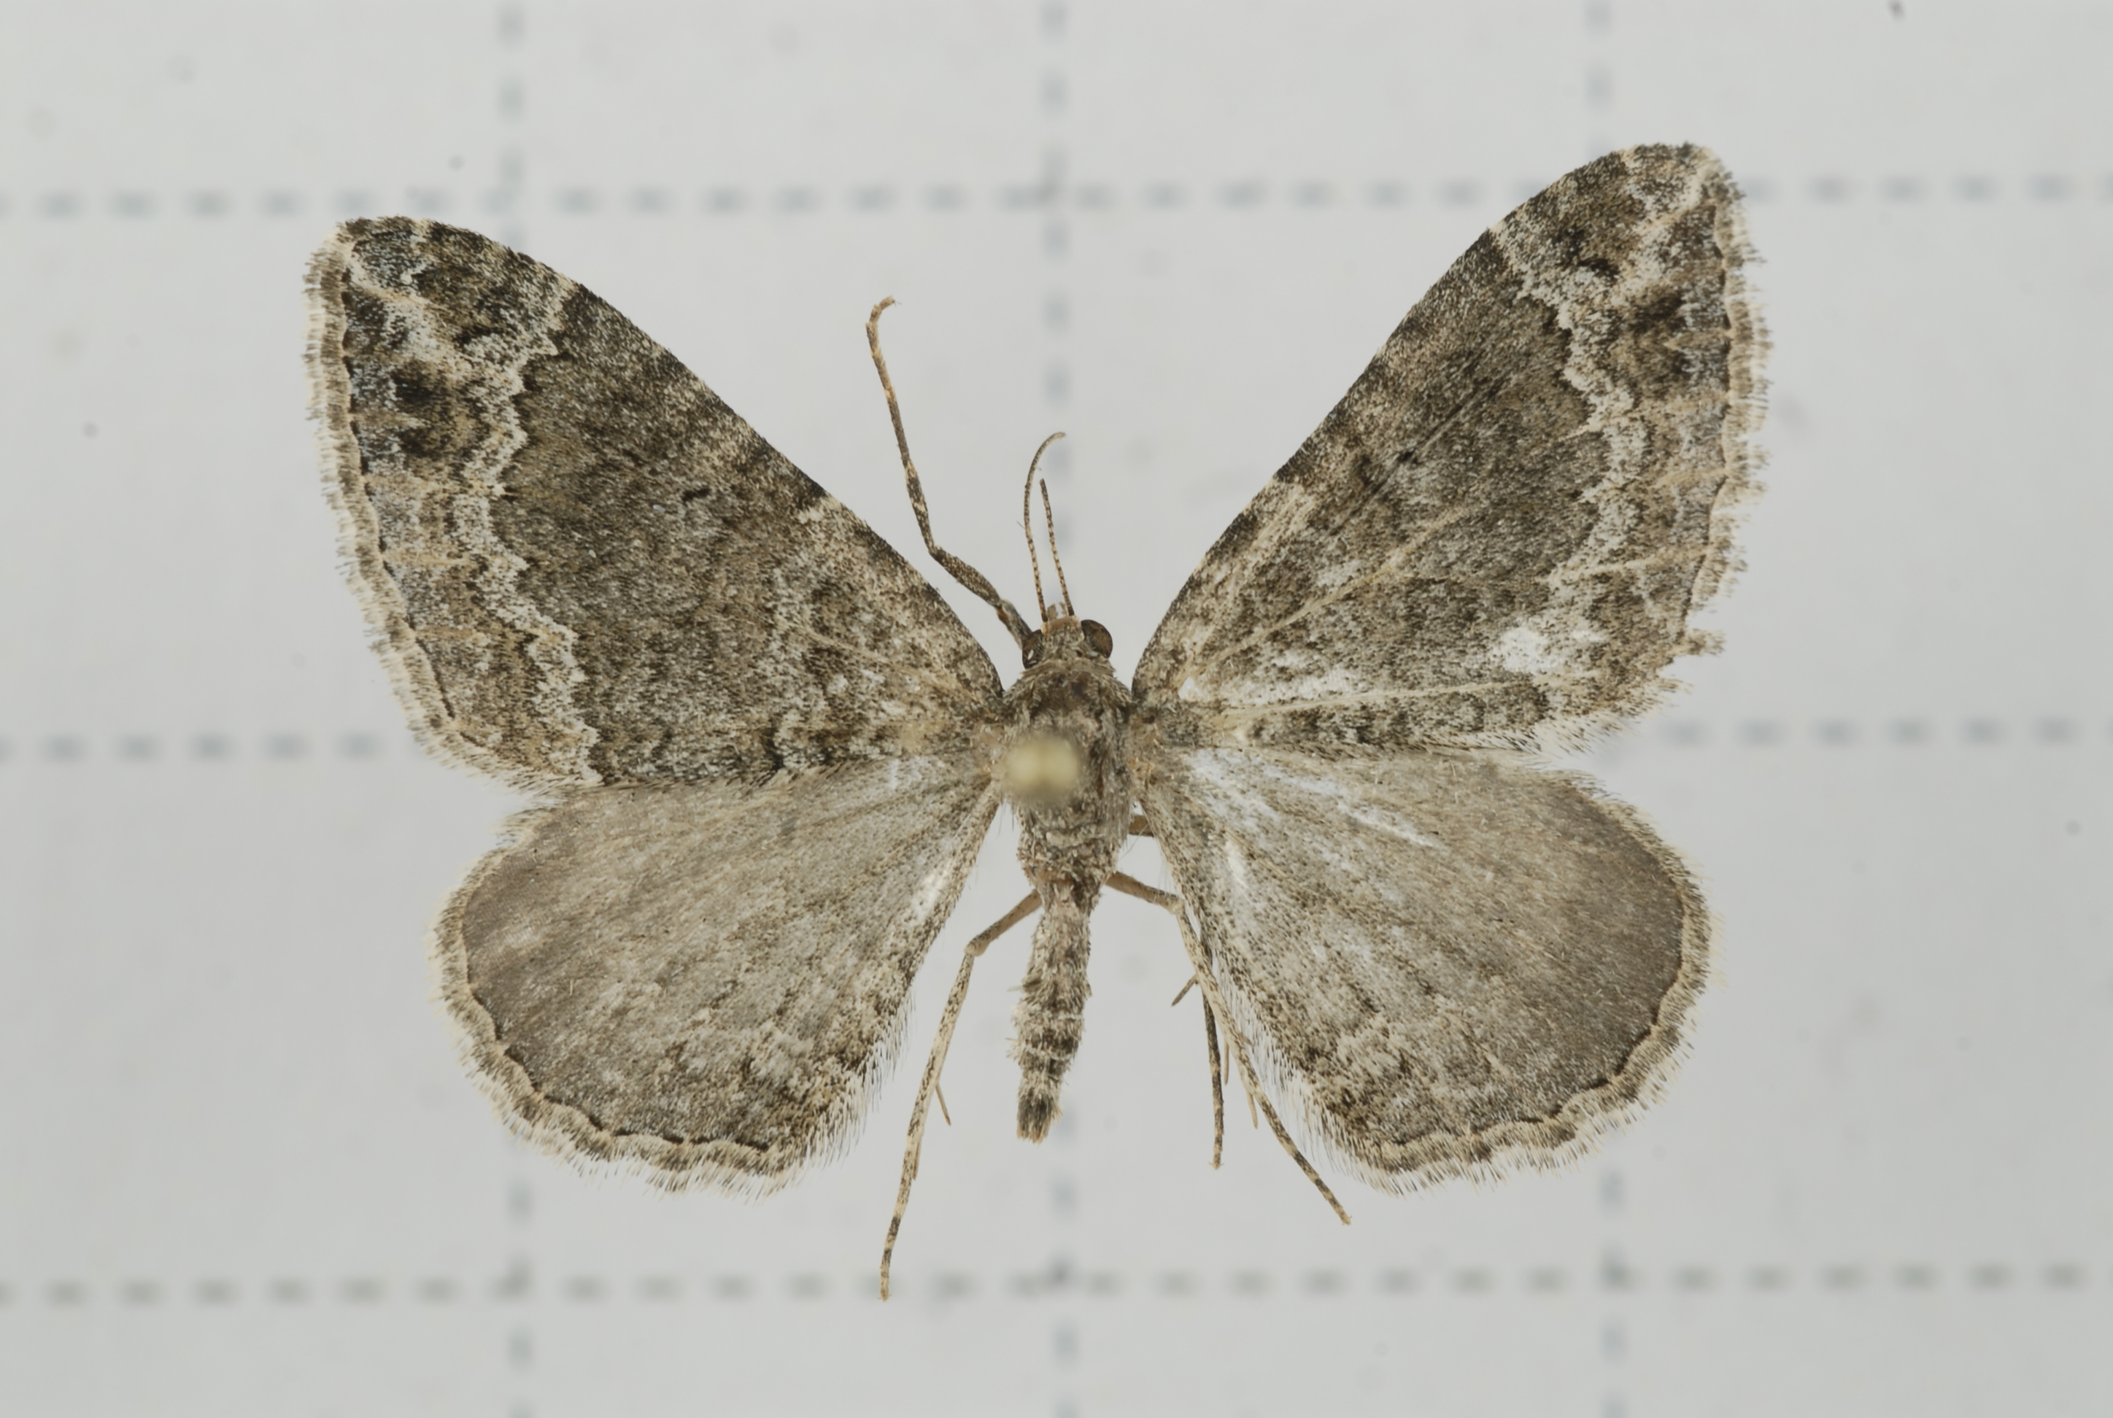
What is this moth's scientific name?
Xanthorhoe saturata
